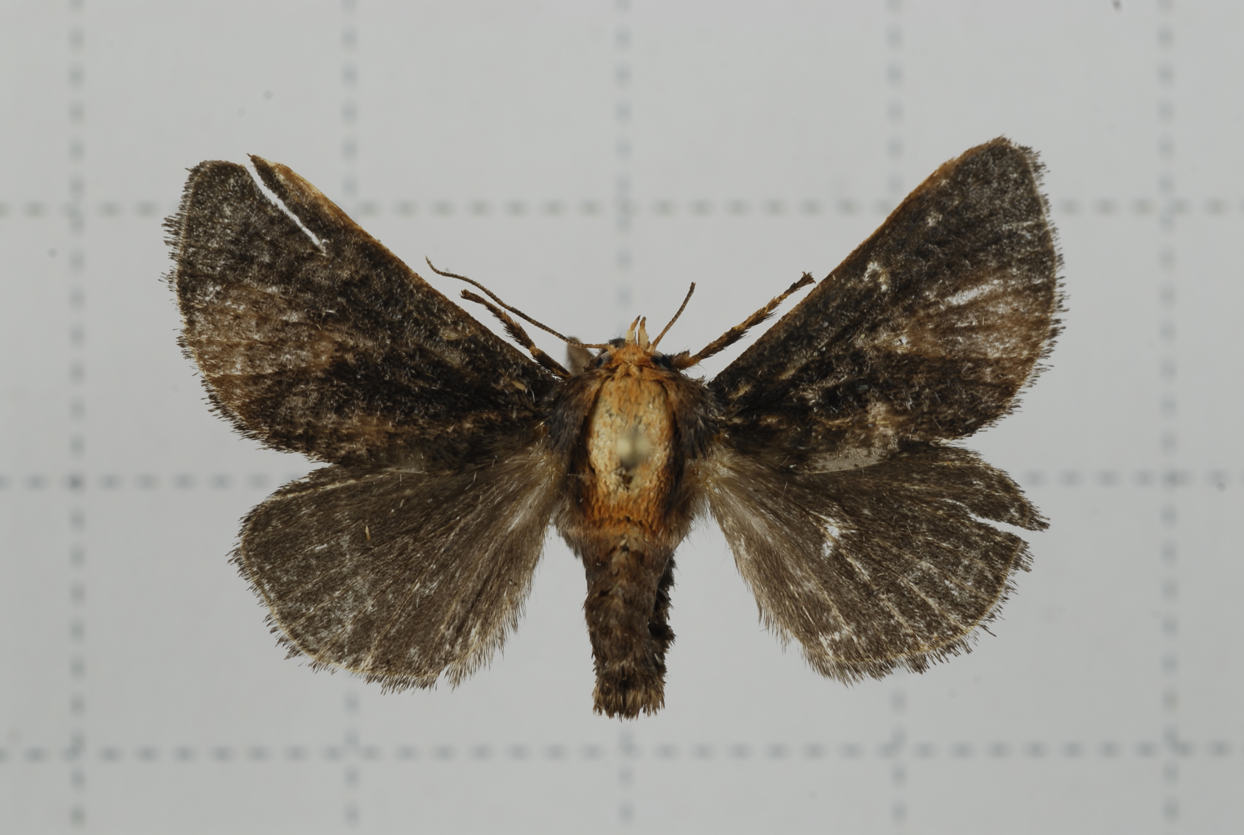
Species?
Iraga rugosa
